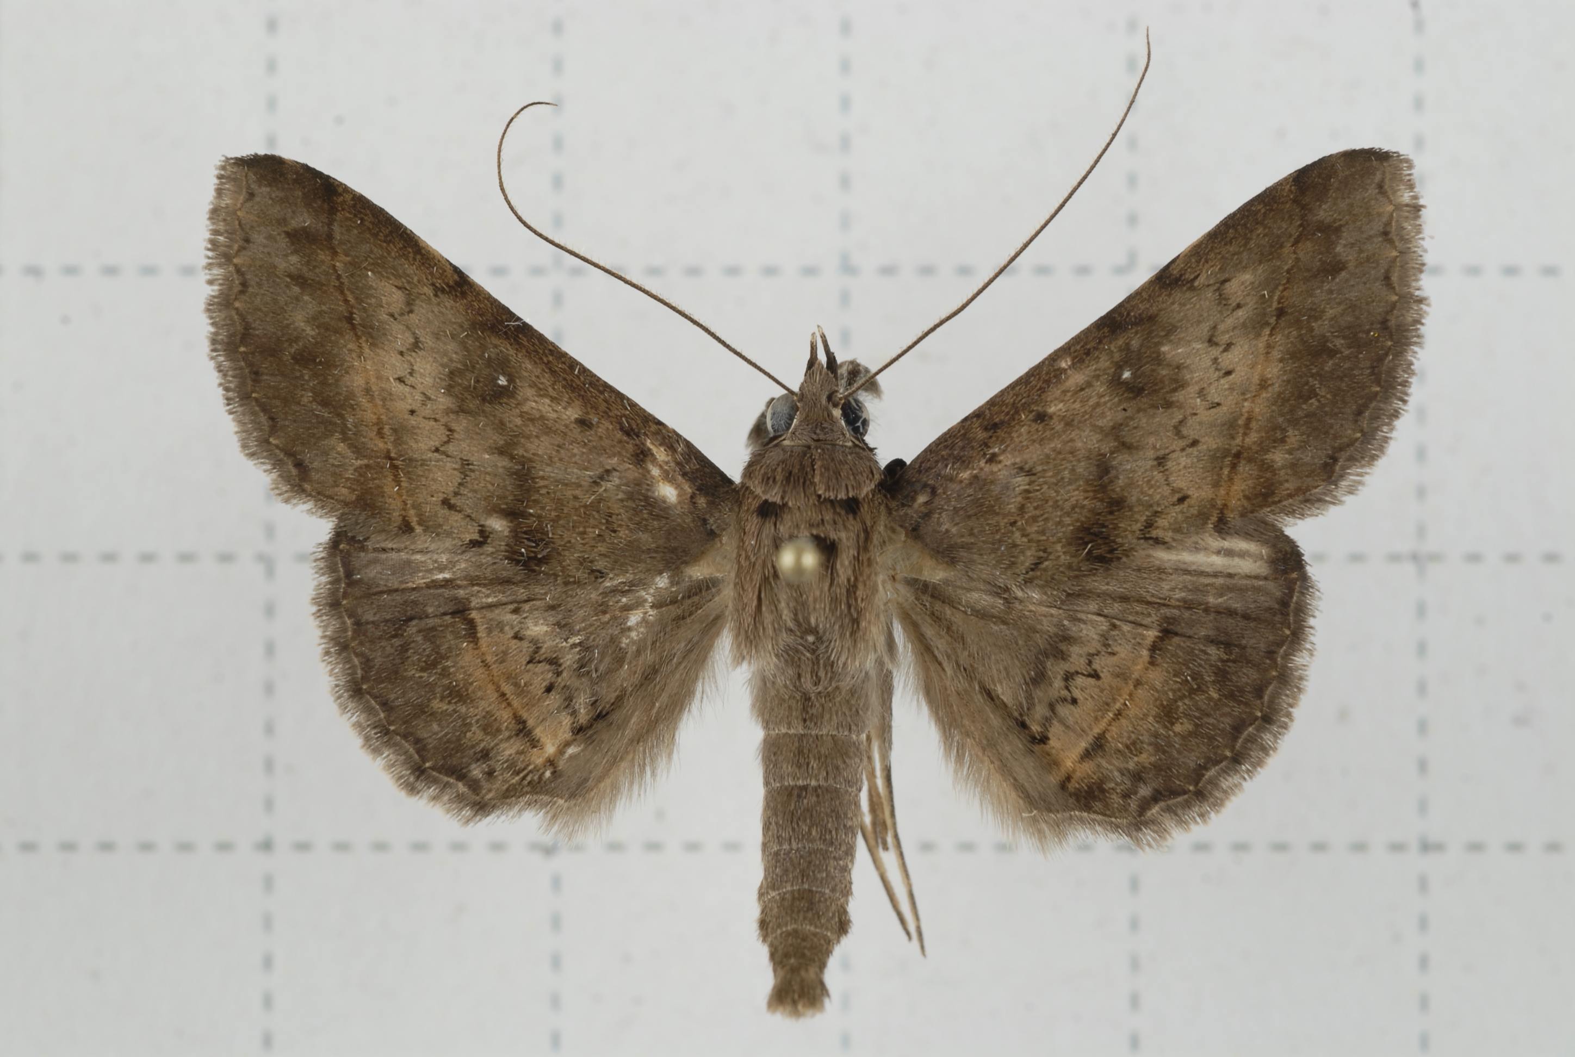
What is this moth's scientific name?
Hypospila bolinoides
